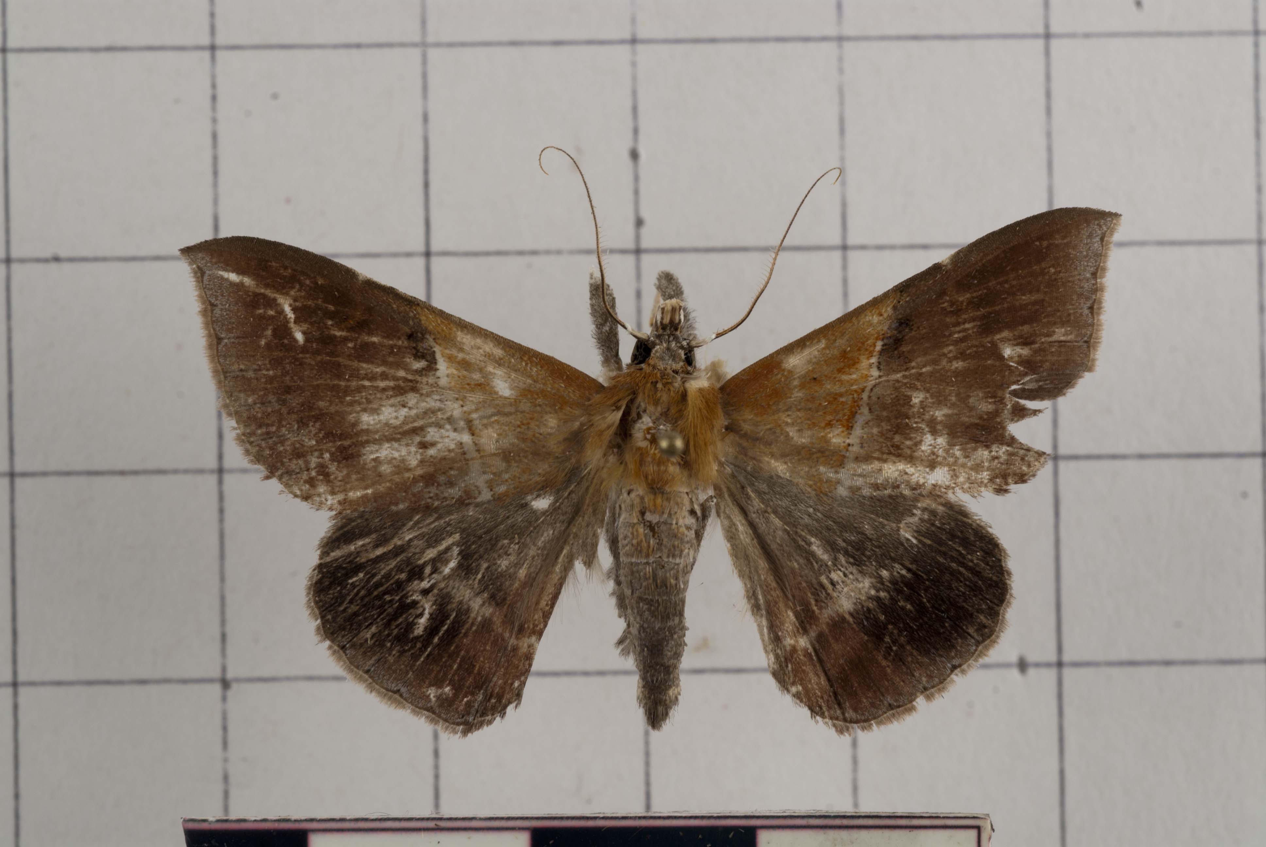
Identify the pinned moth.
Sympis rufibasis
